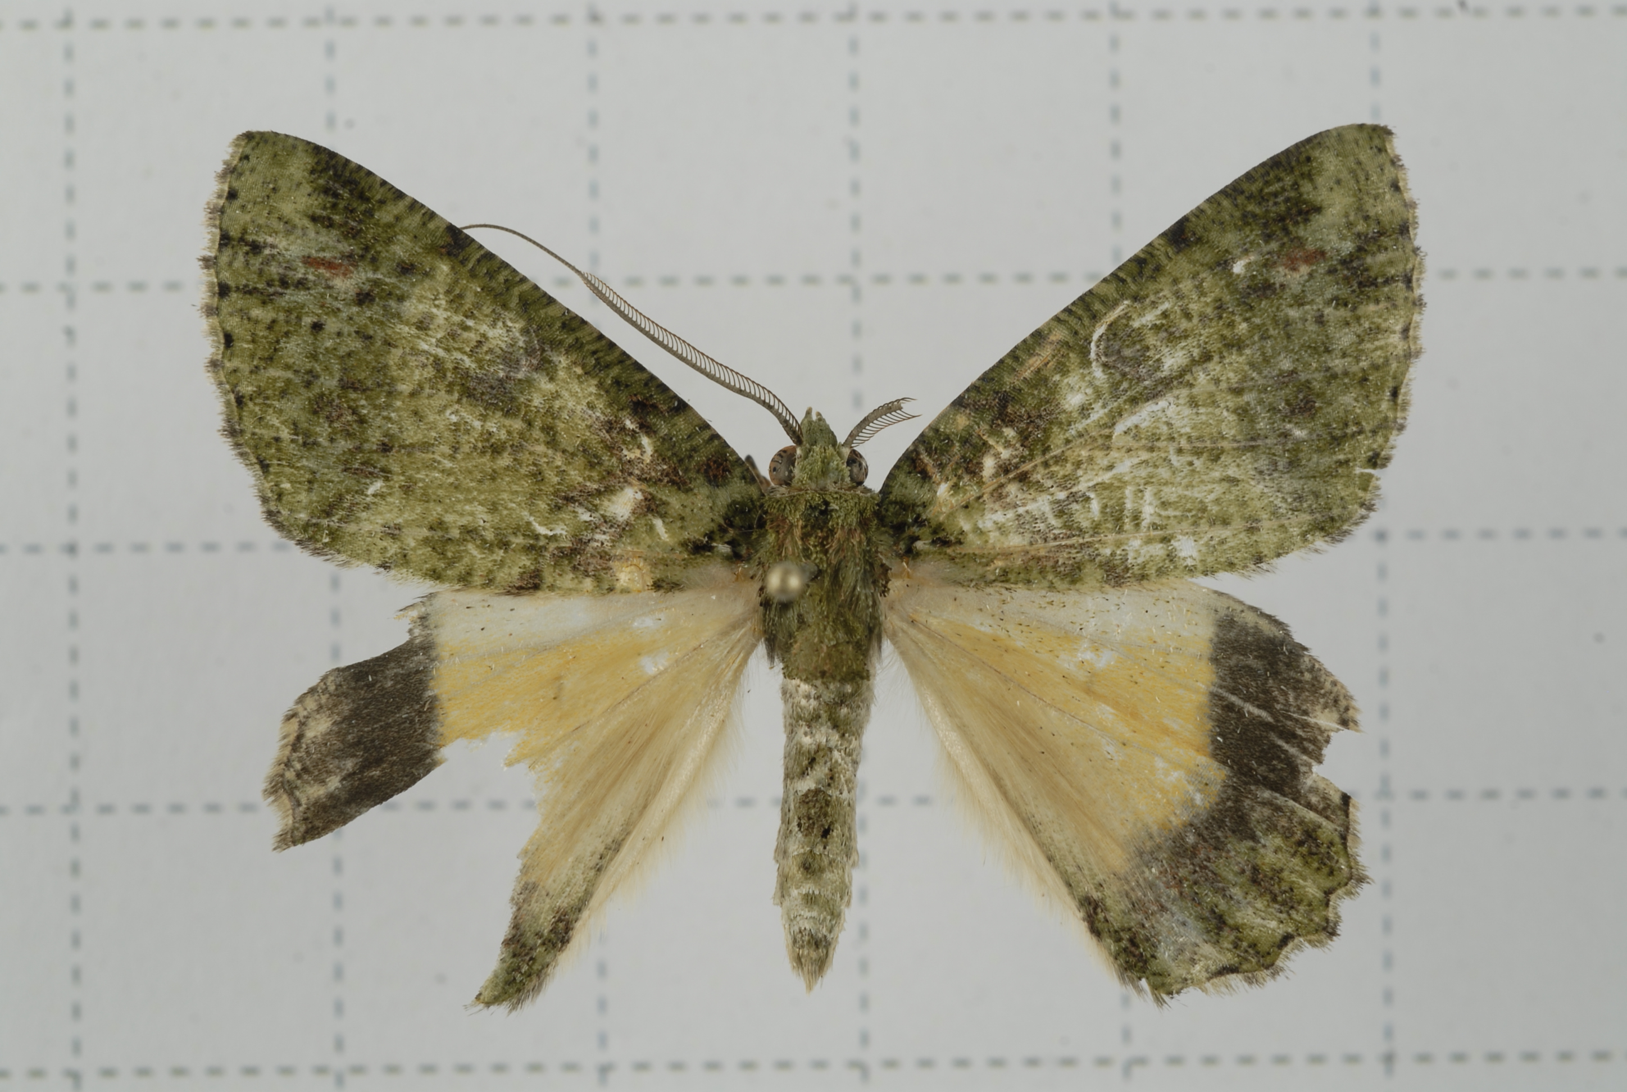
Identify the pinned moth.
Dindica polyphaenaria
